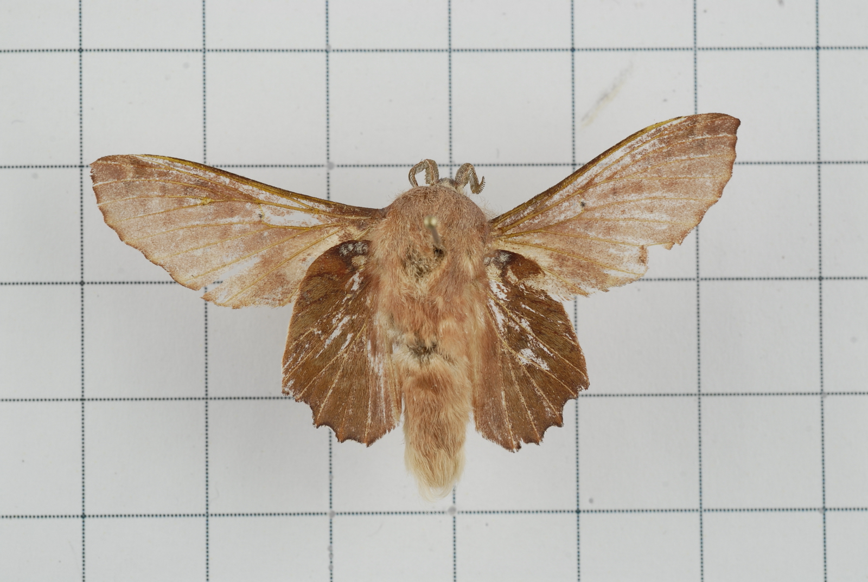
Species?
Paradoxopla sinuata taiwana
